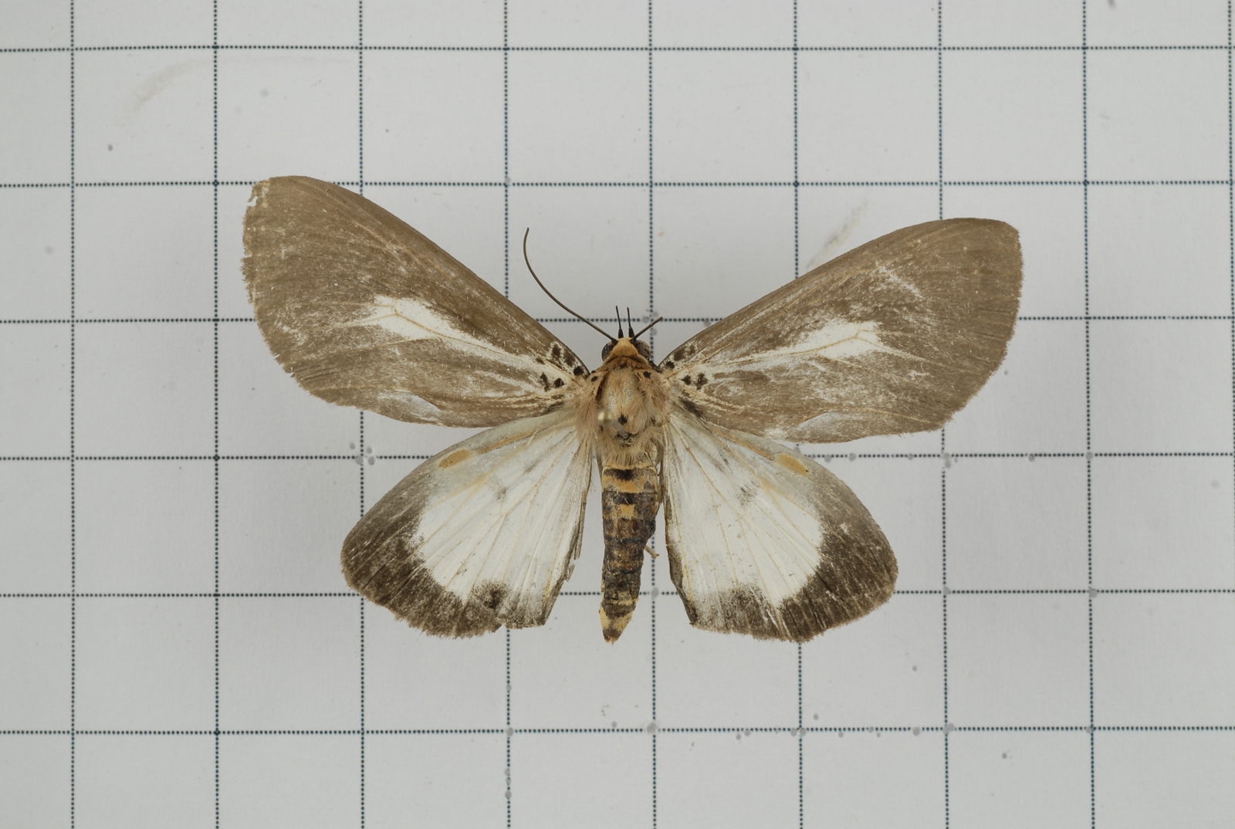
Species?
Asota heliconia zebrina
